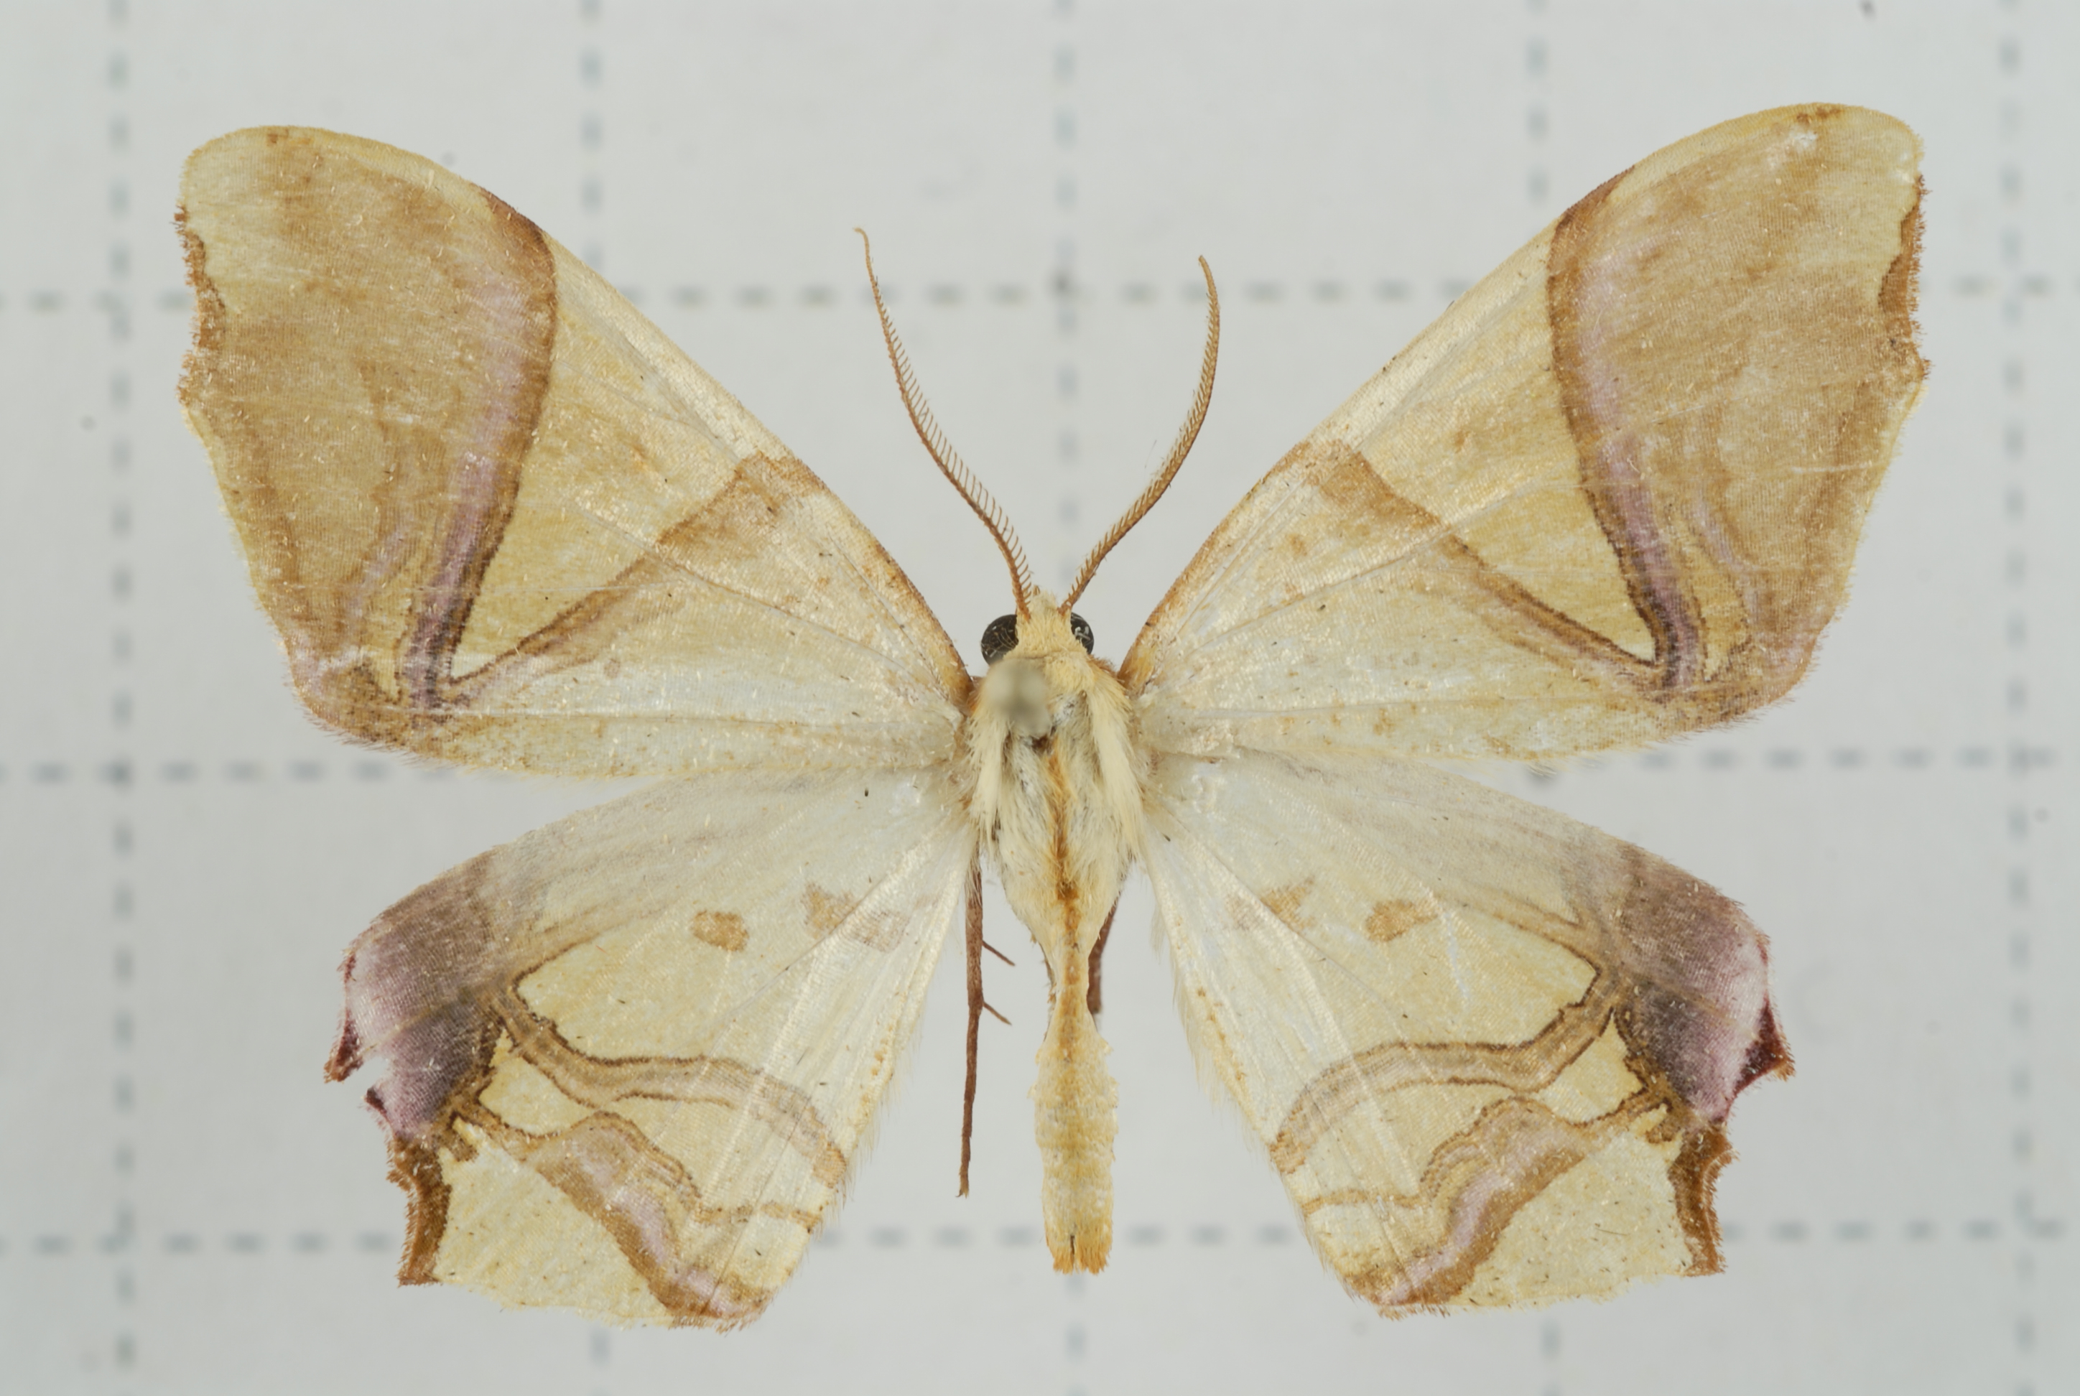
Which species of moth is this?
Trotocraspeda divaricata
